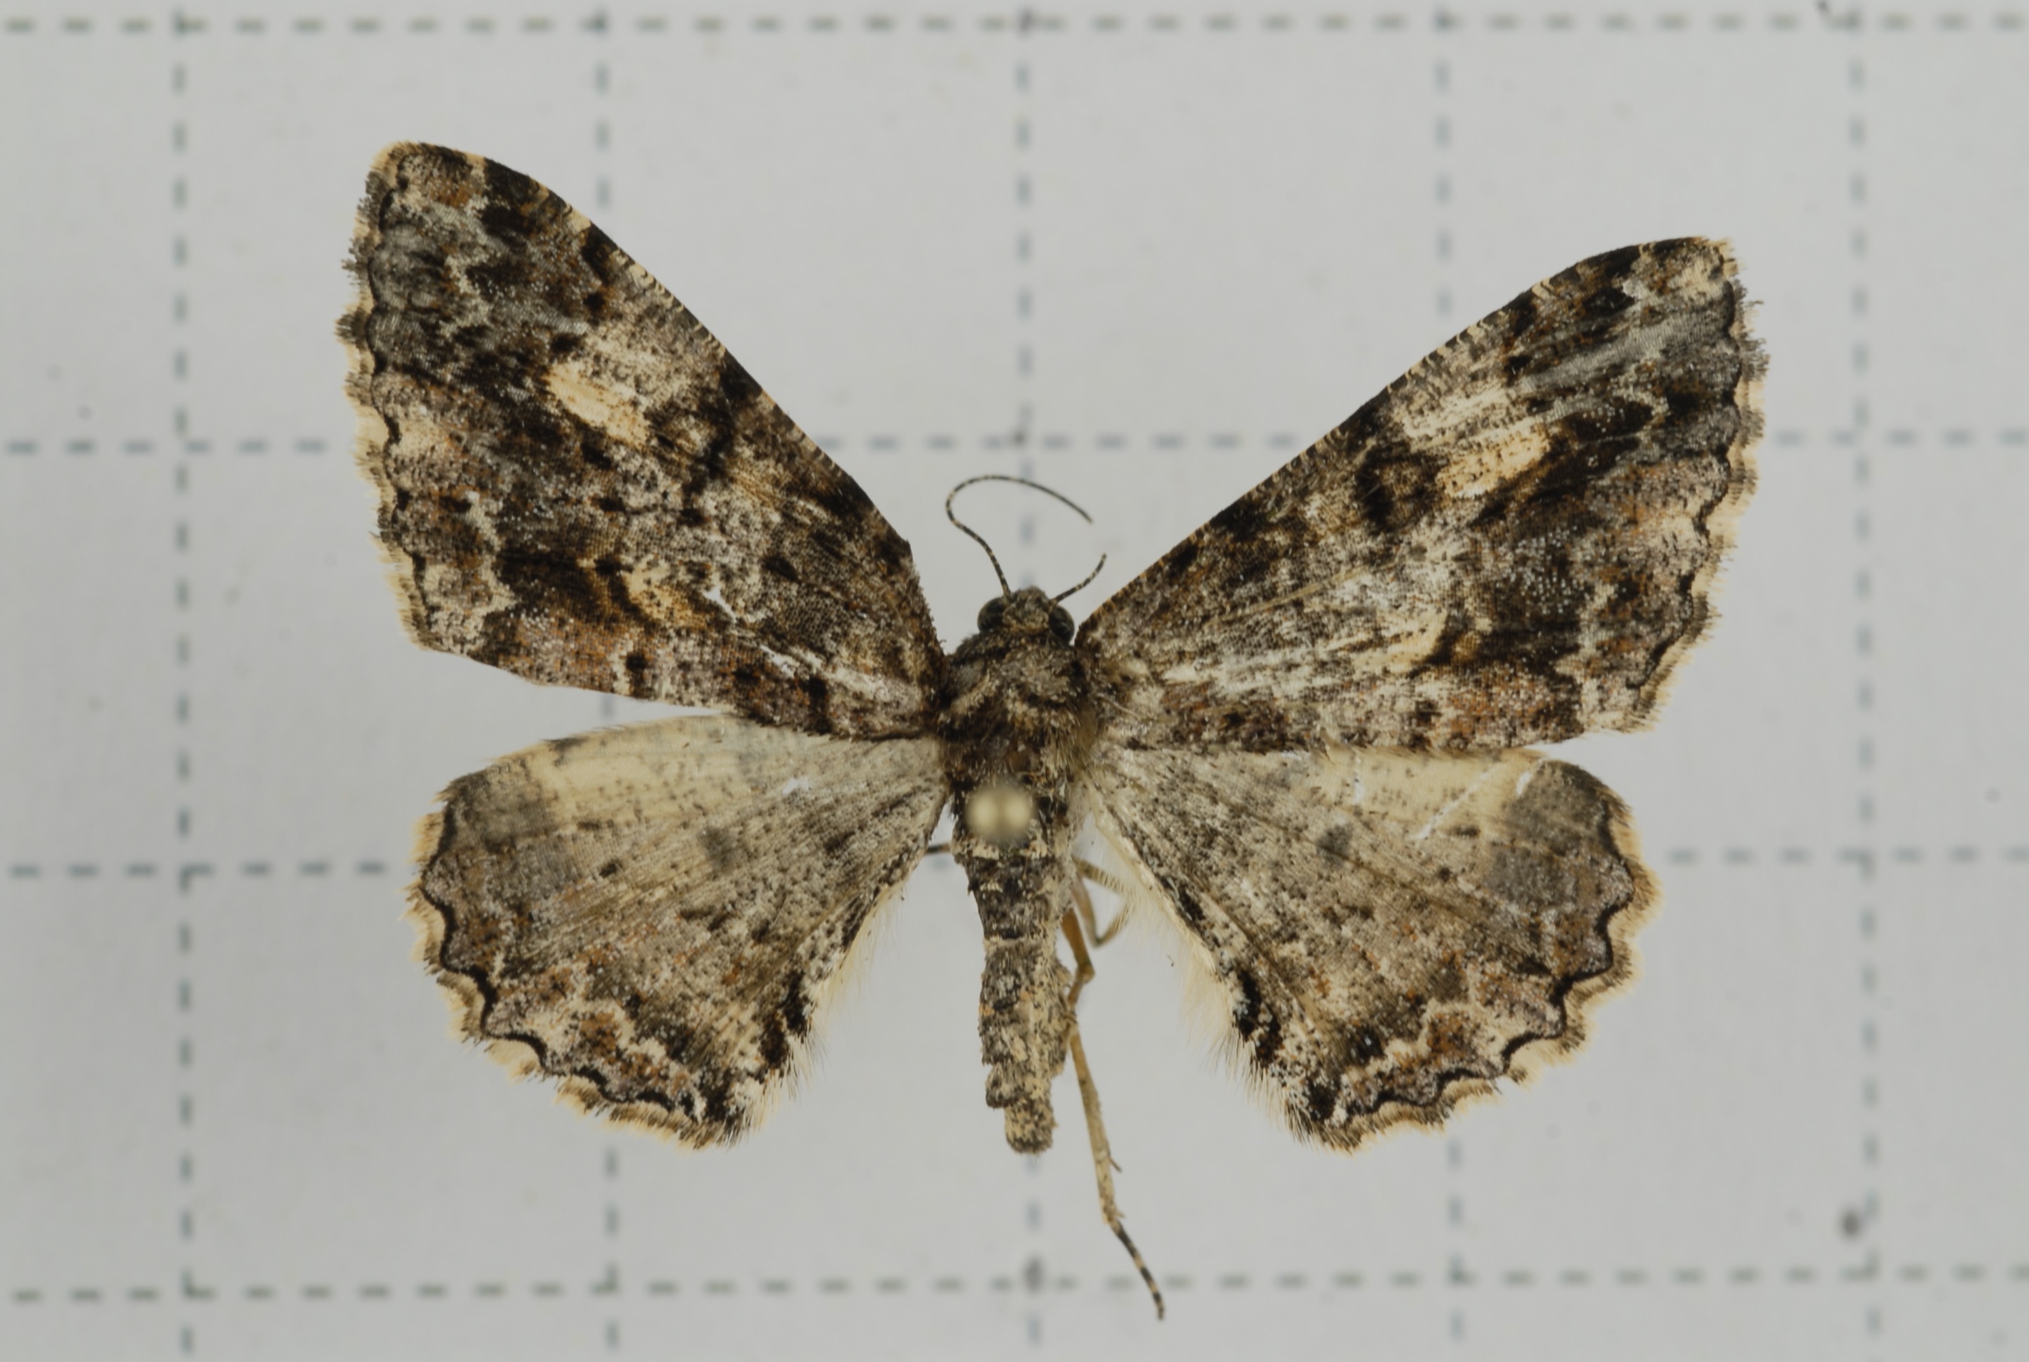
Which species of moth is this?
Alcis taiwanovariegata
